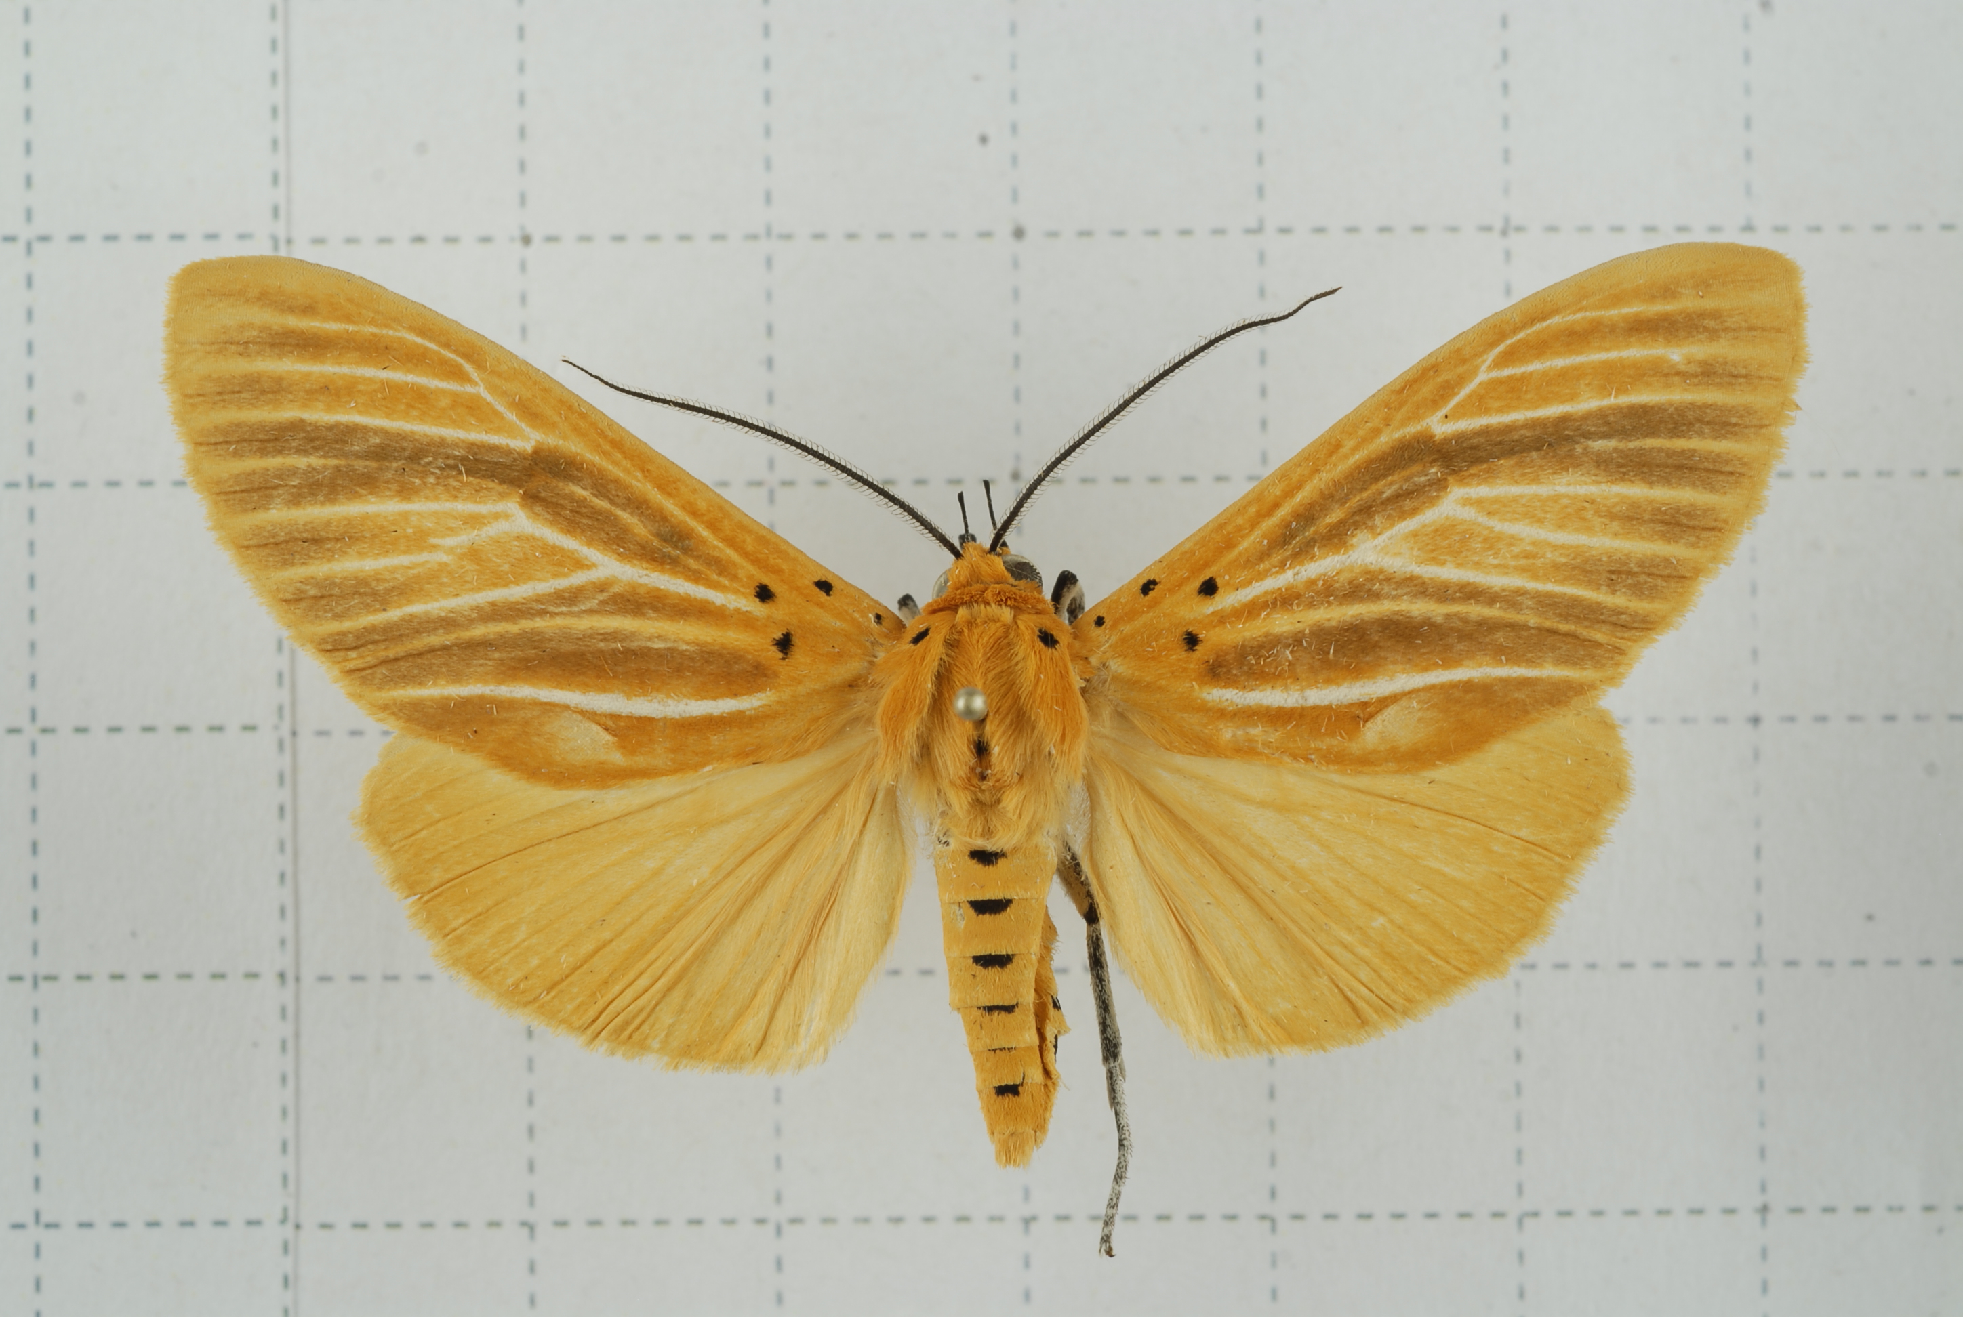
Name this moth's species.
Asota egens confinis
